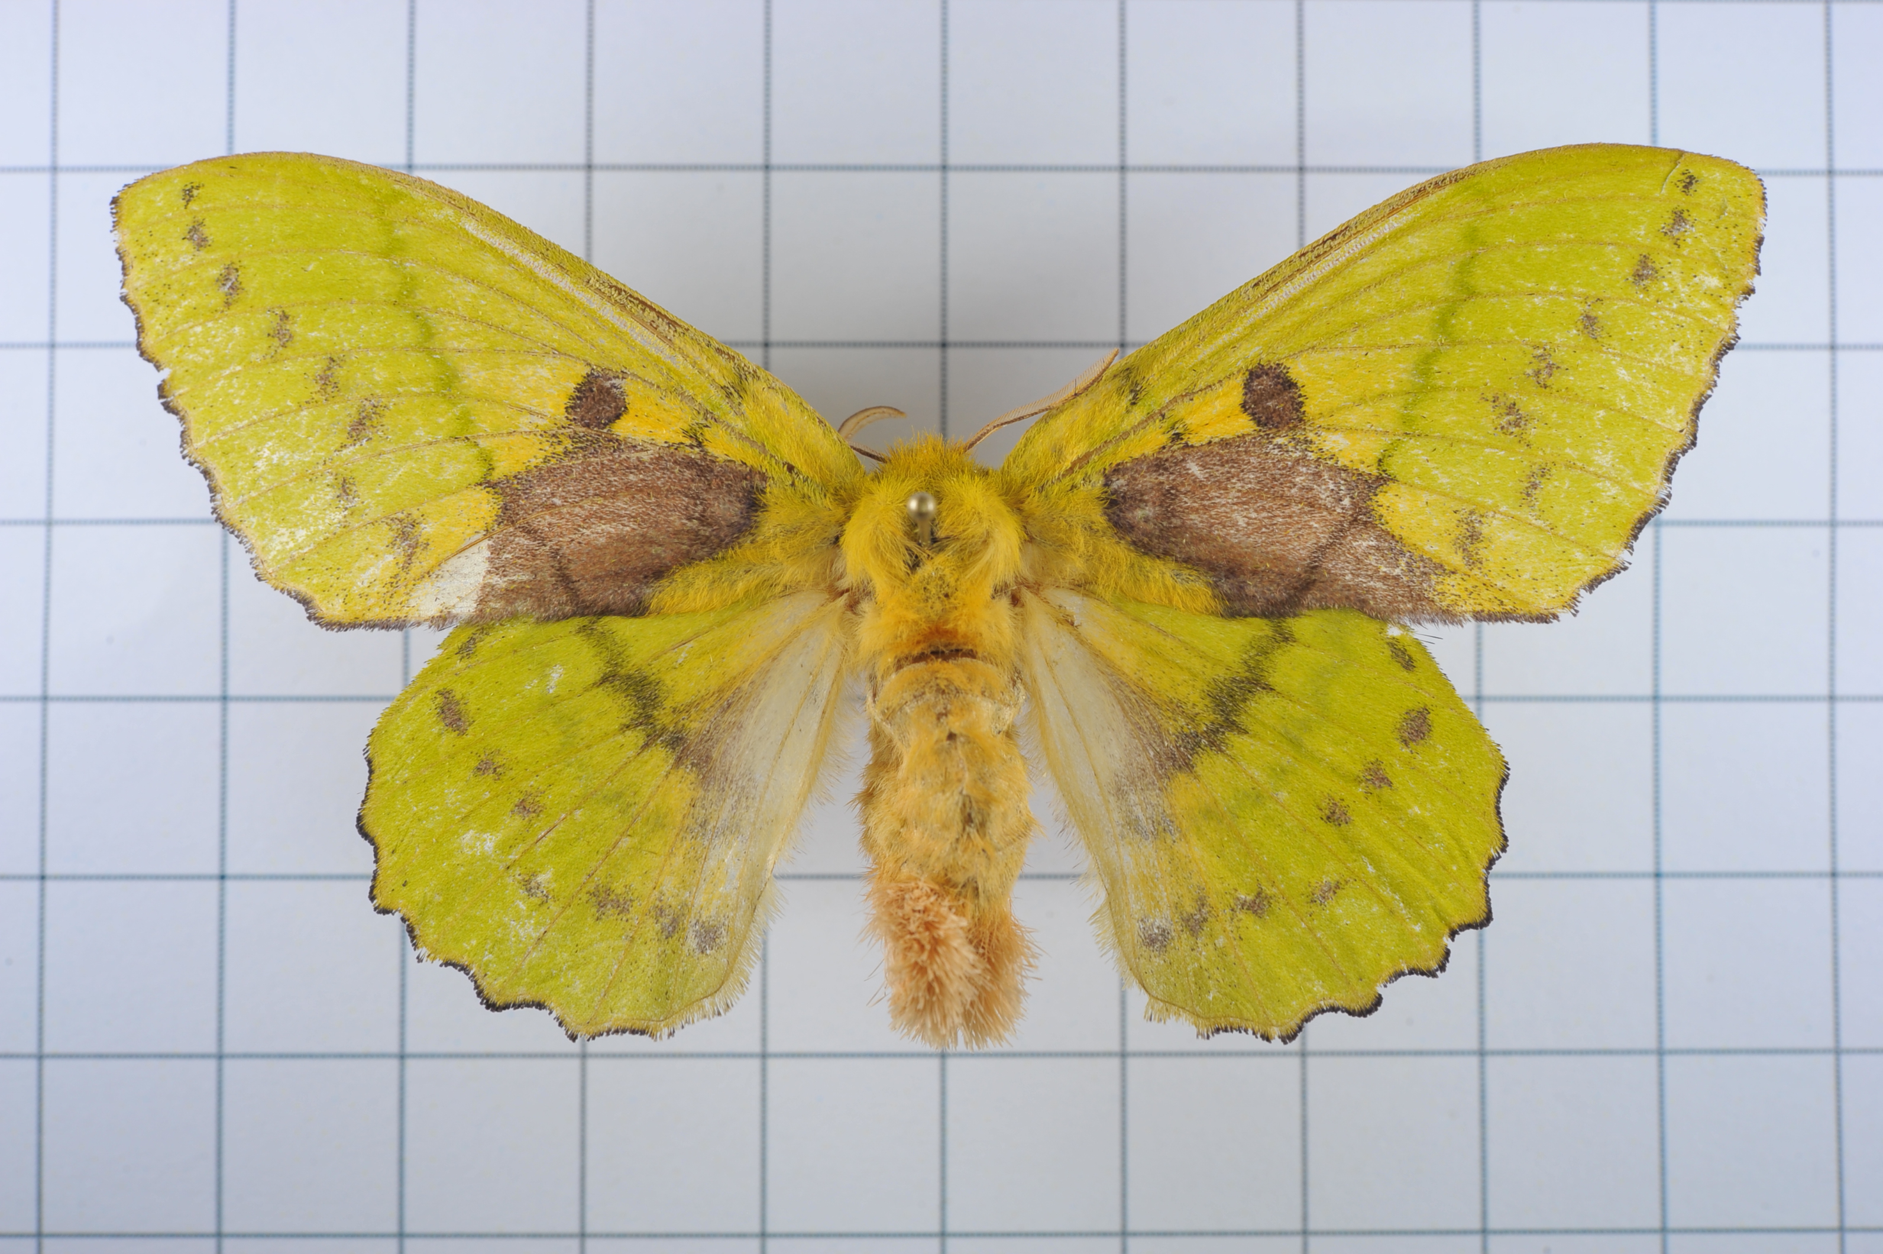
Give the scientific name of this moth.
Trabala vishnou guttata
